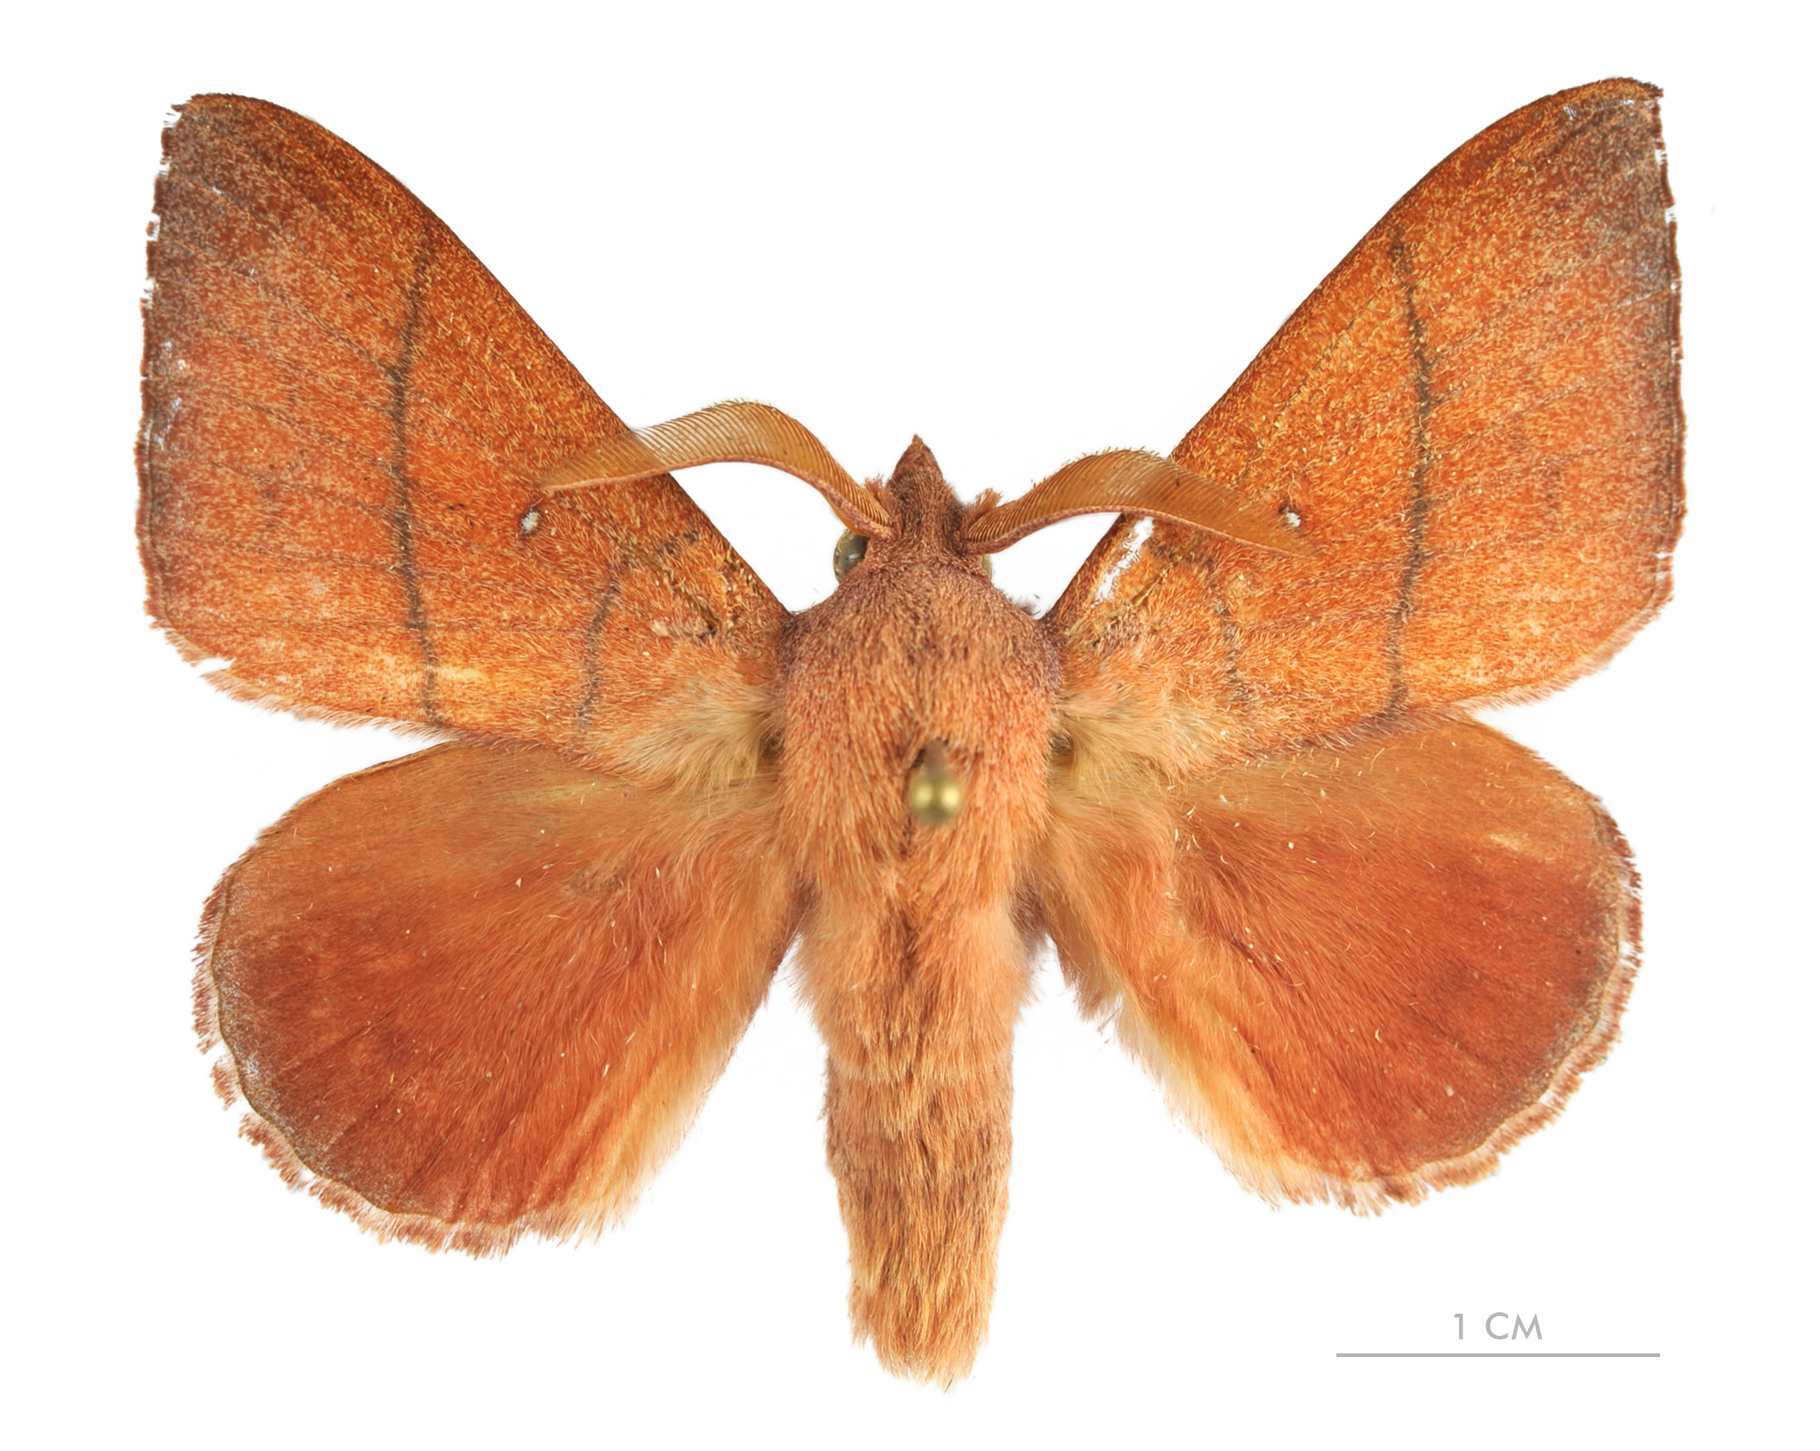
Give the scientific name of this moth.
Odonestis bheroba formosae
